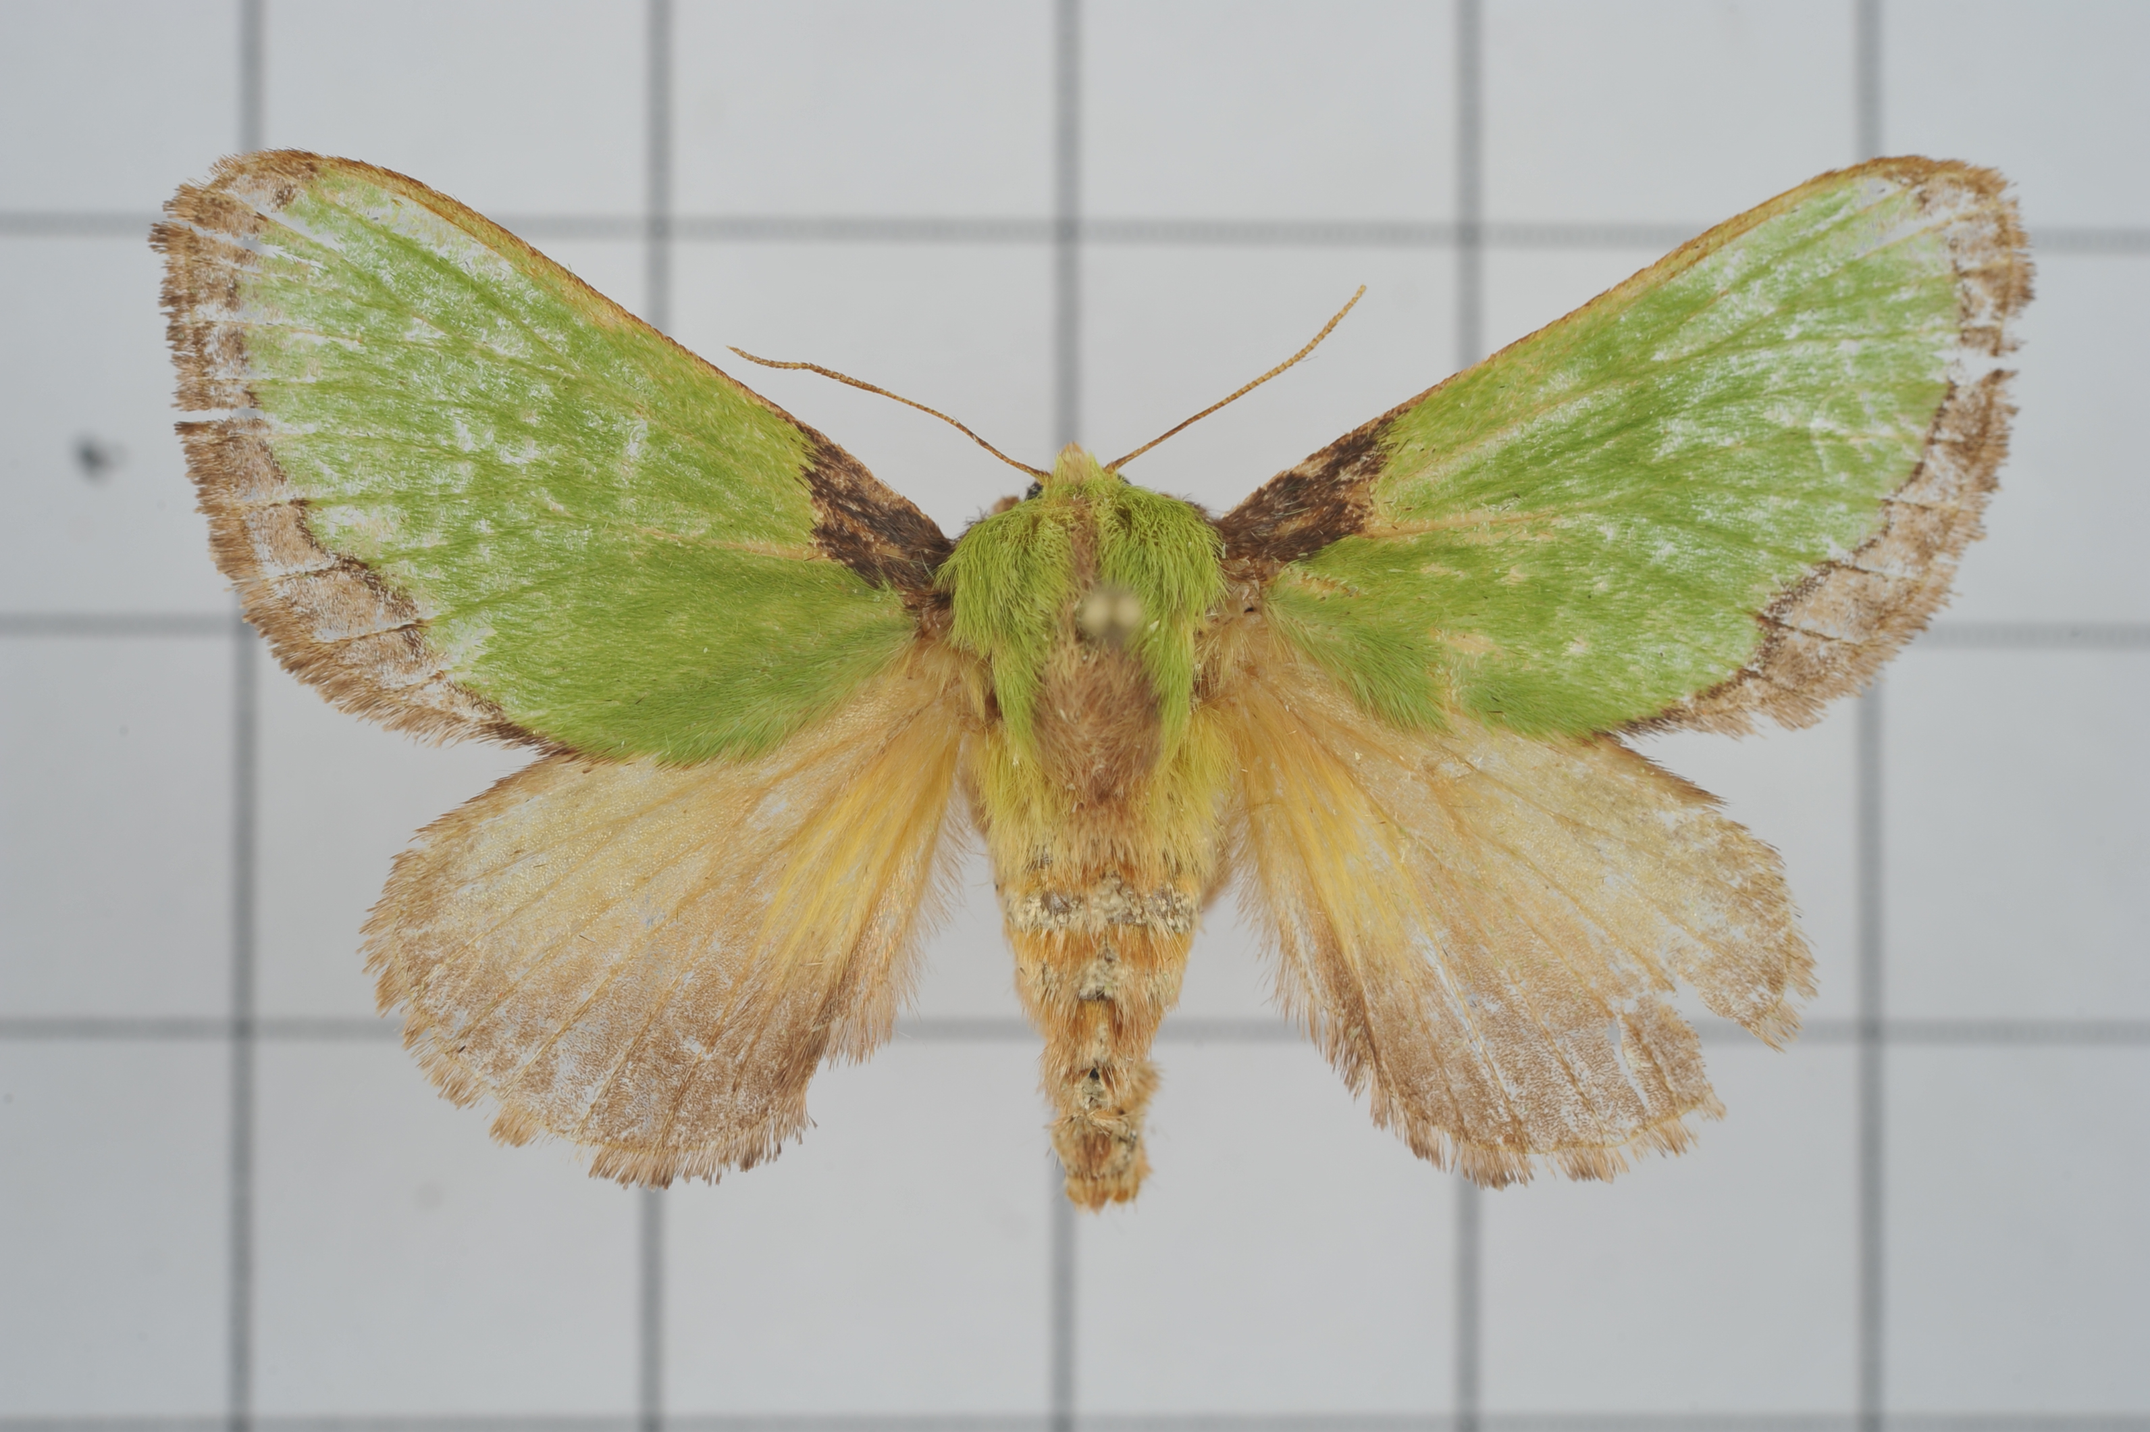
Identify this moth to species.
Parasa shirakii
